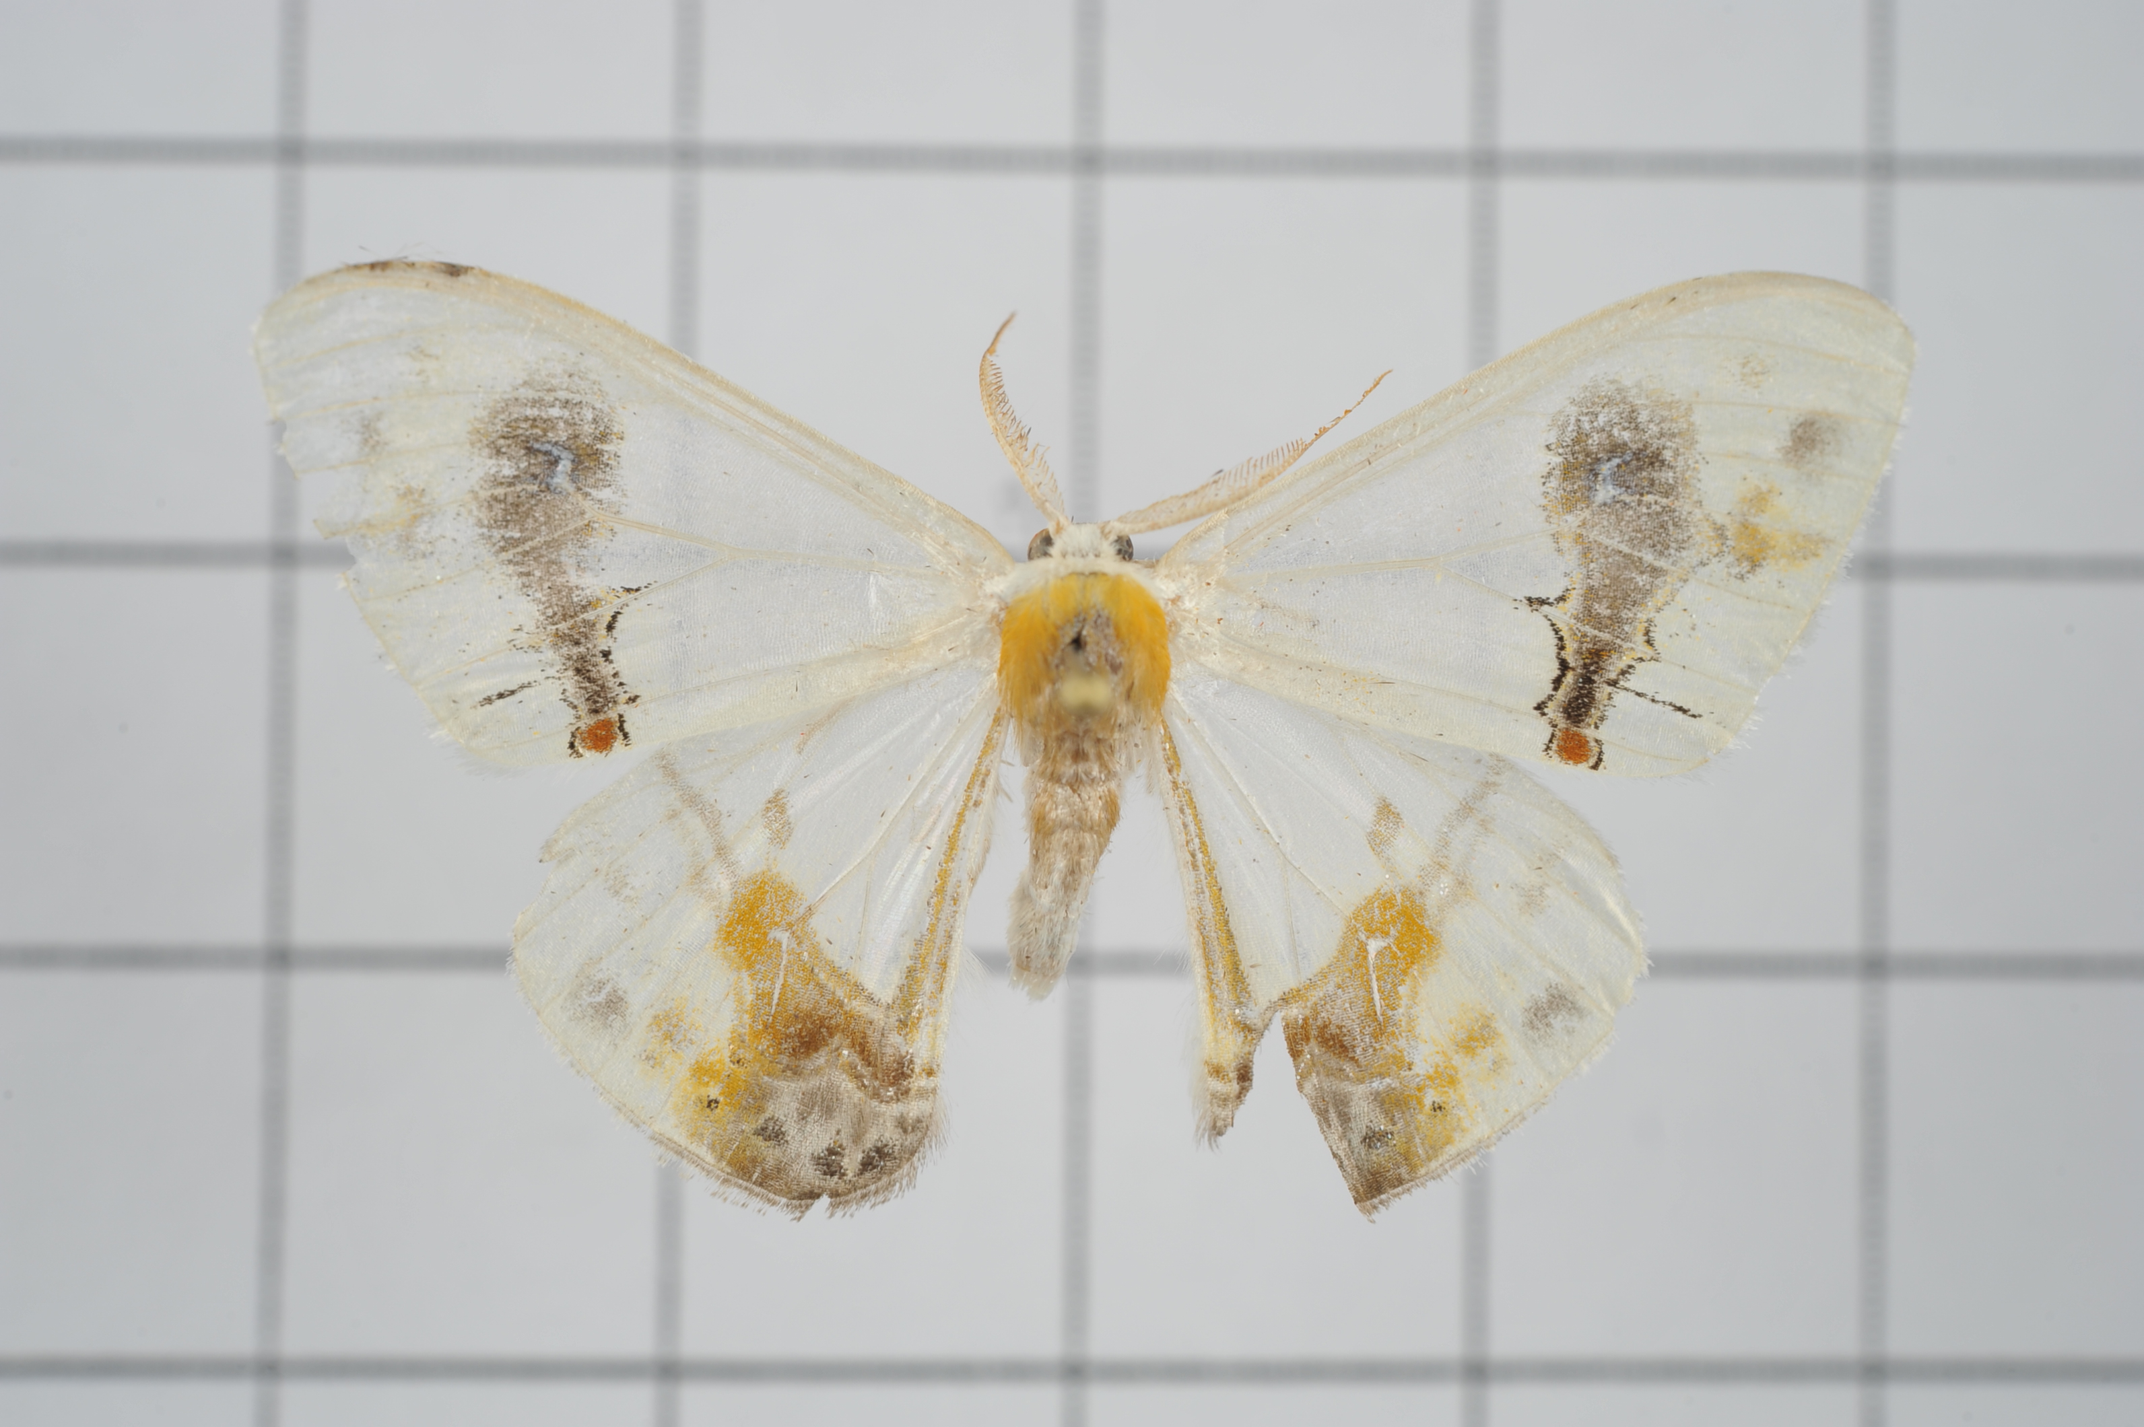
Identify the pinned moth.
Macrocilix maia
